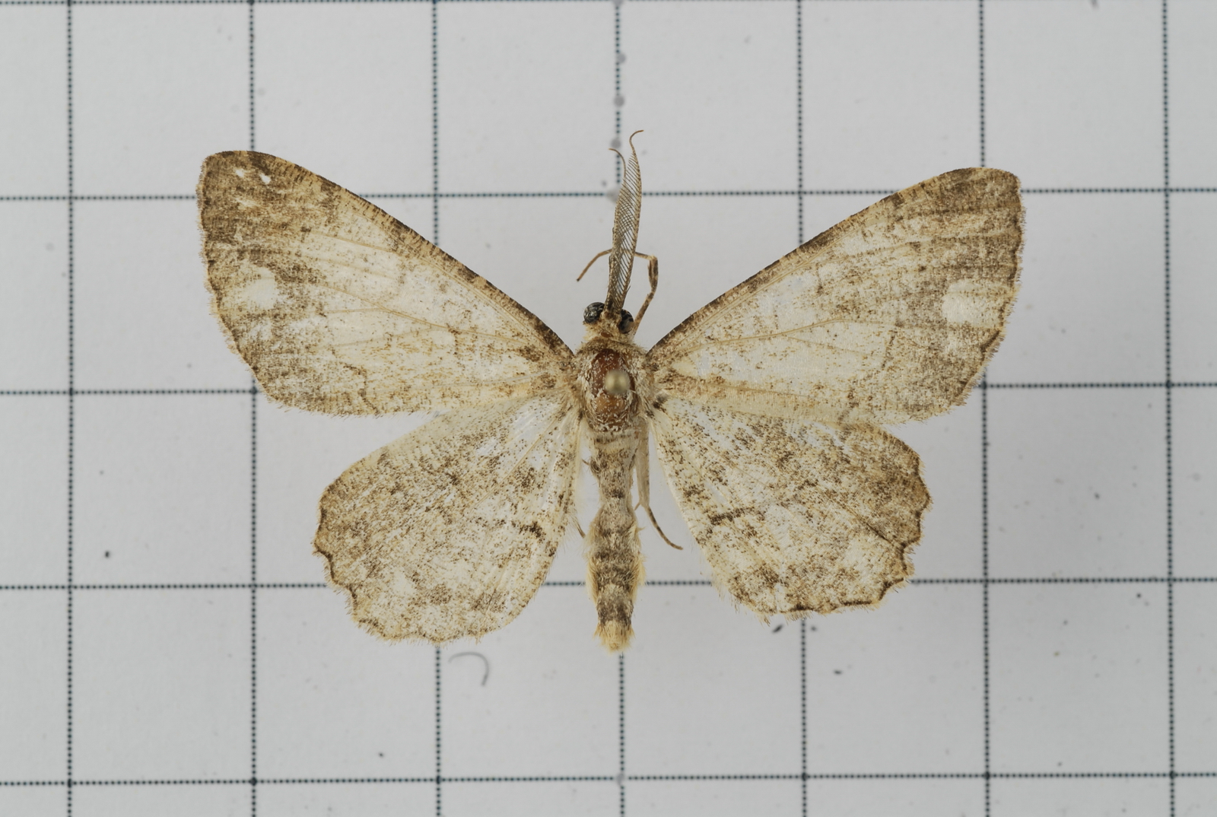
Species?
Uliura infausta
